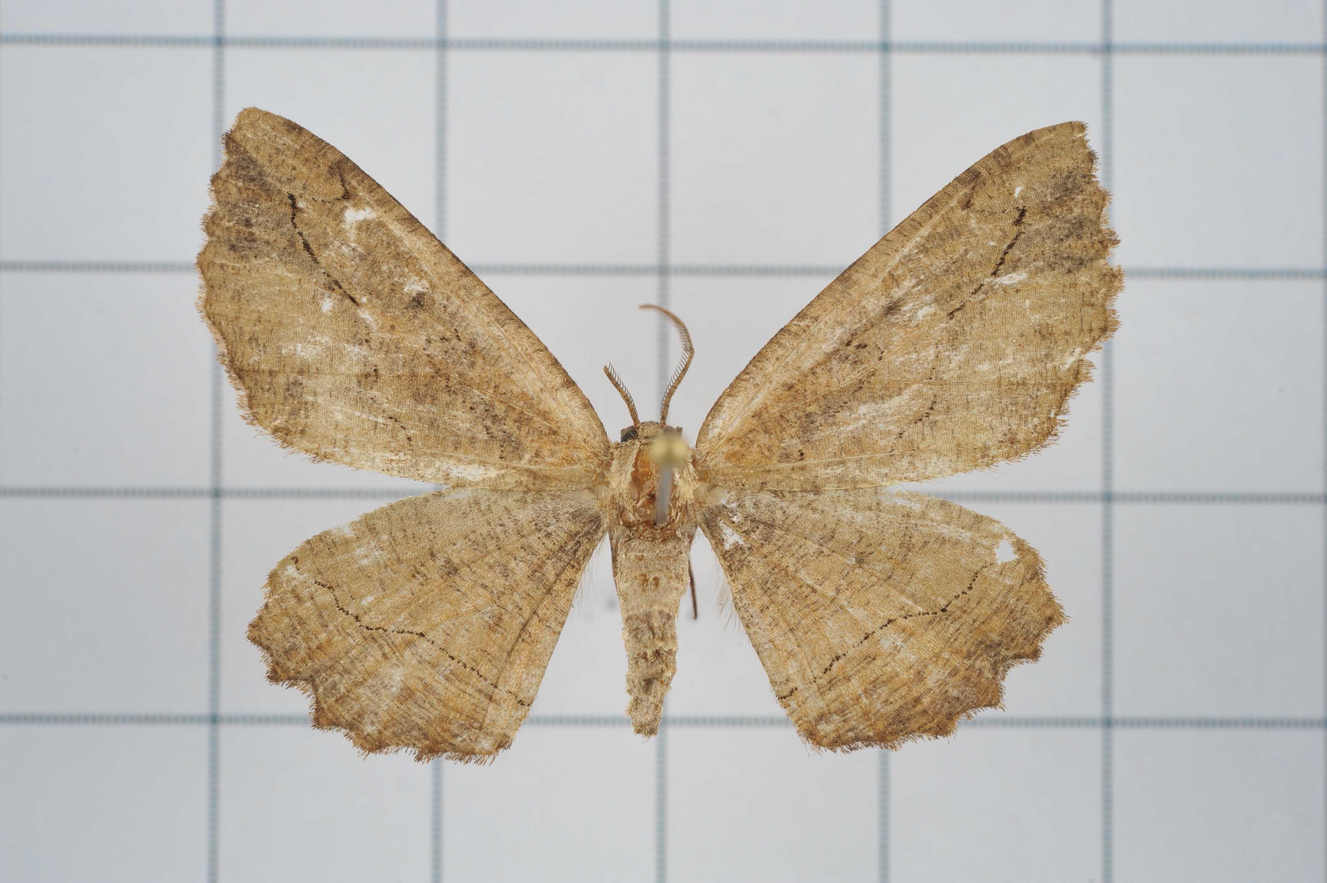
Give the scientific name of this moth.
Phthonandria atrilineata cuneilinearia
